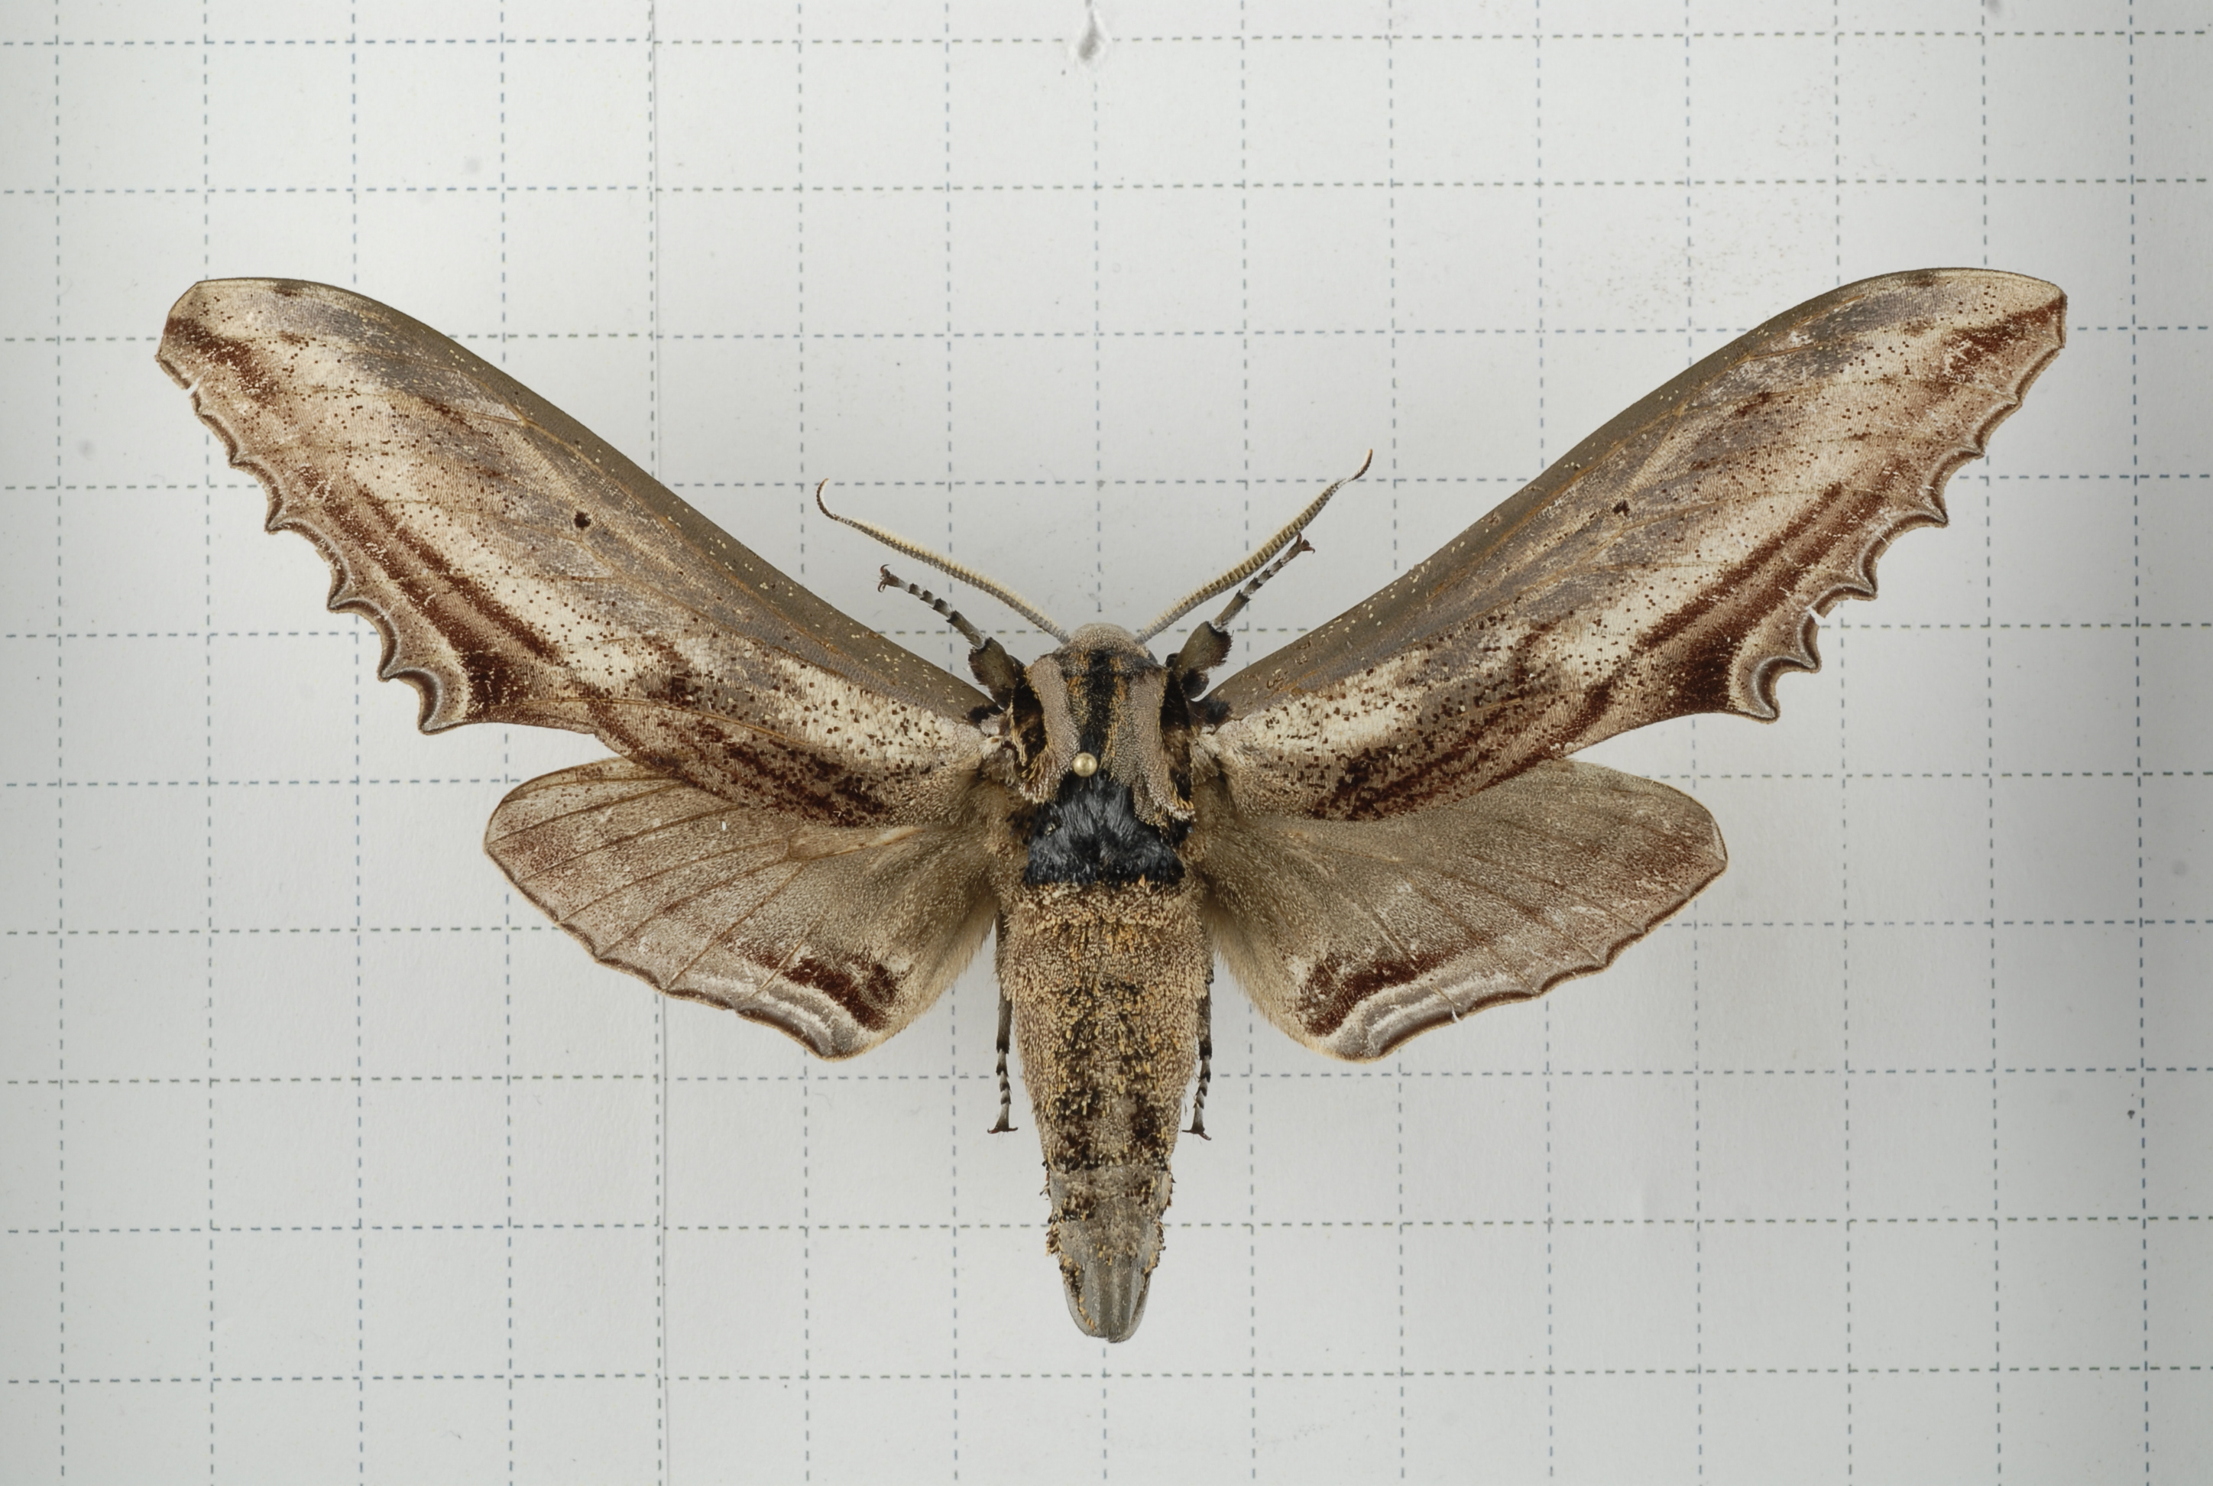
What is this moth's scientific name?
Langia zenzeroides formosana
